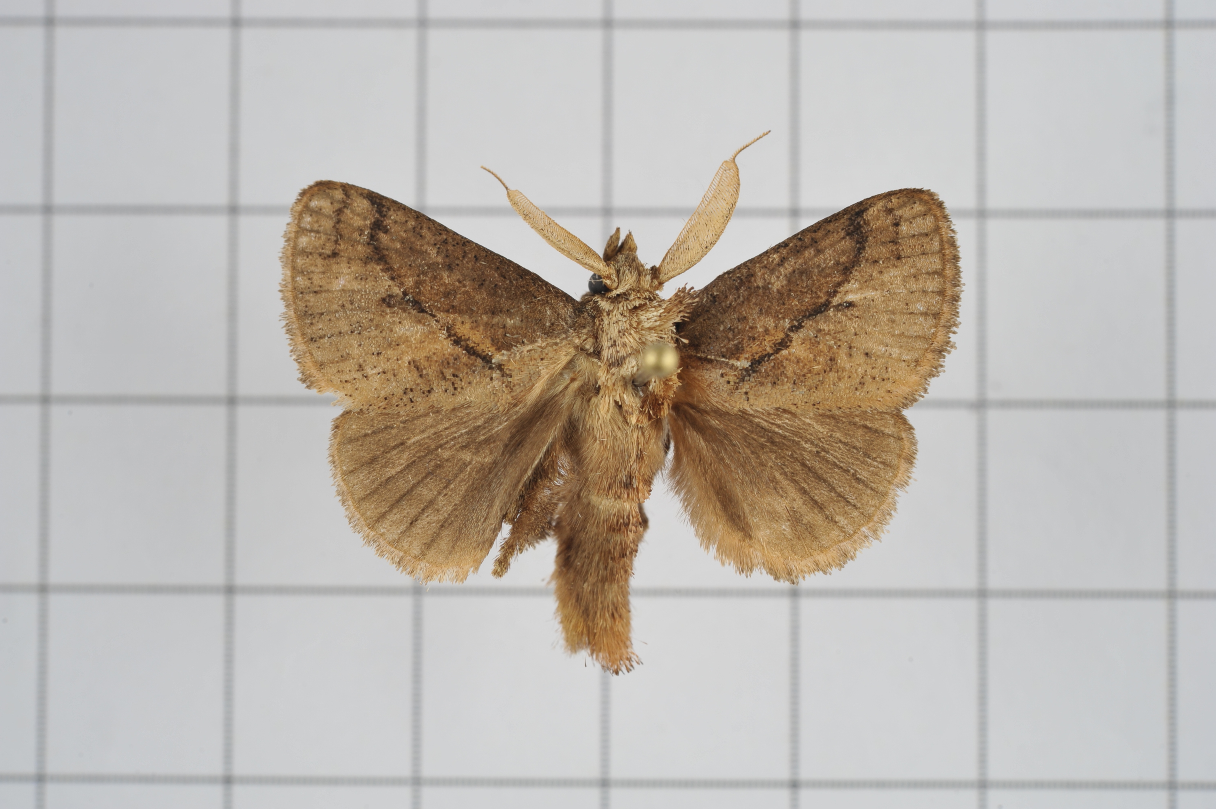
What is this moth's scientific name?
Susica sinensis
